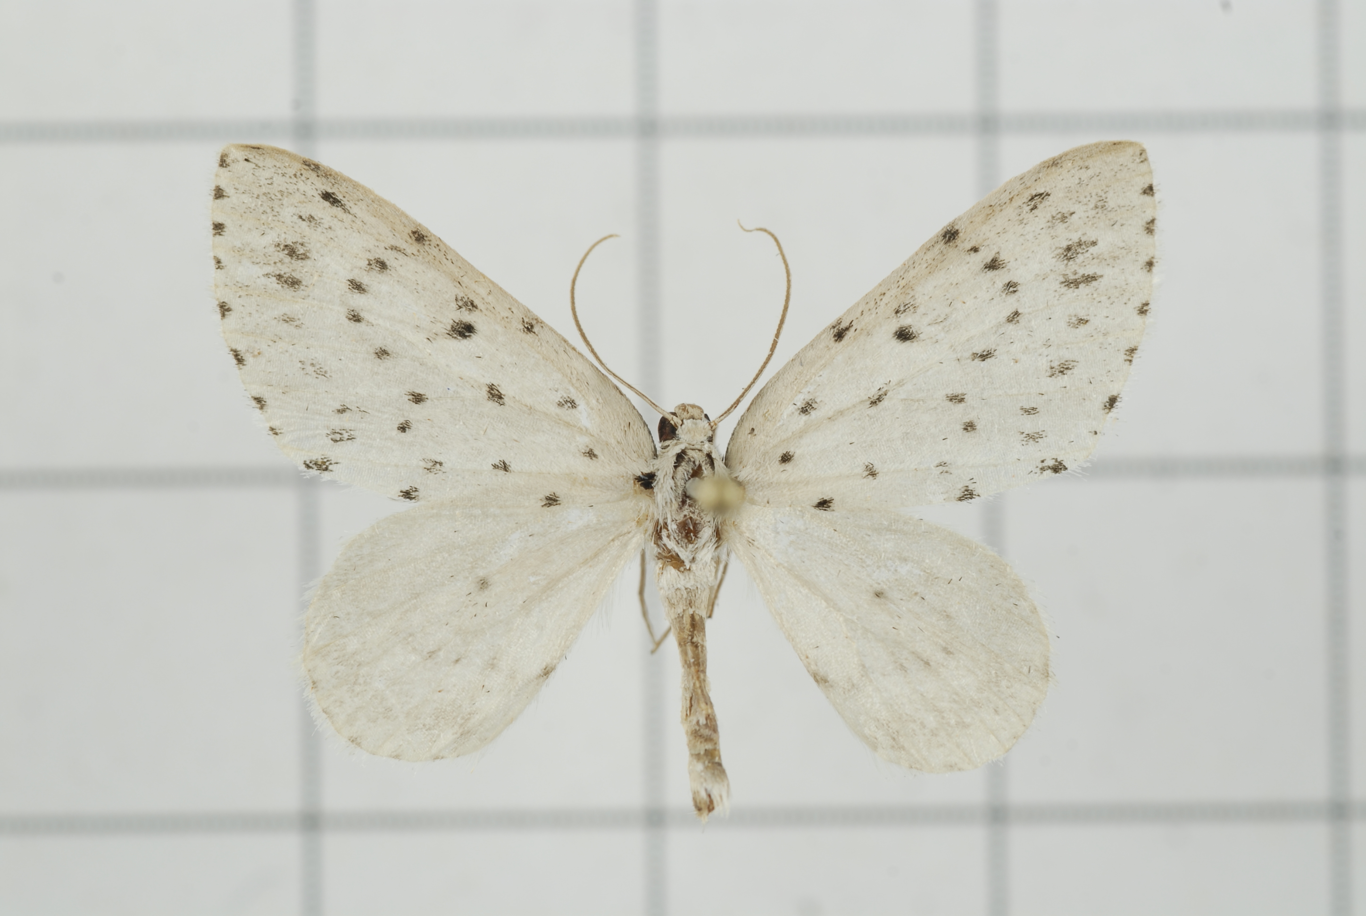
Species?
Naxidia punctata
